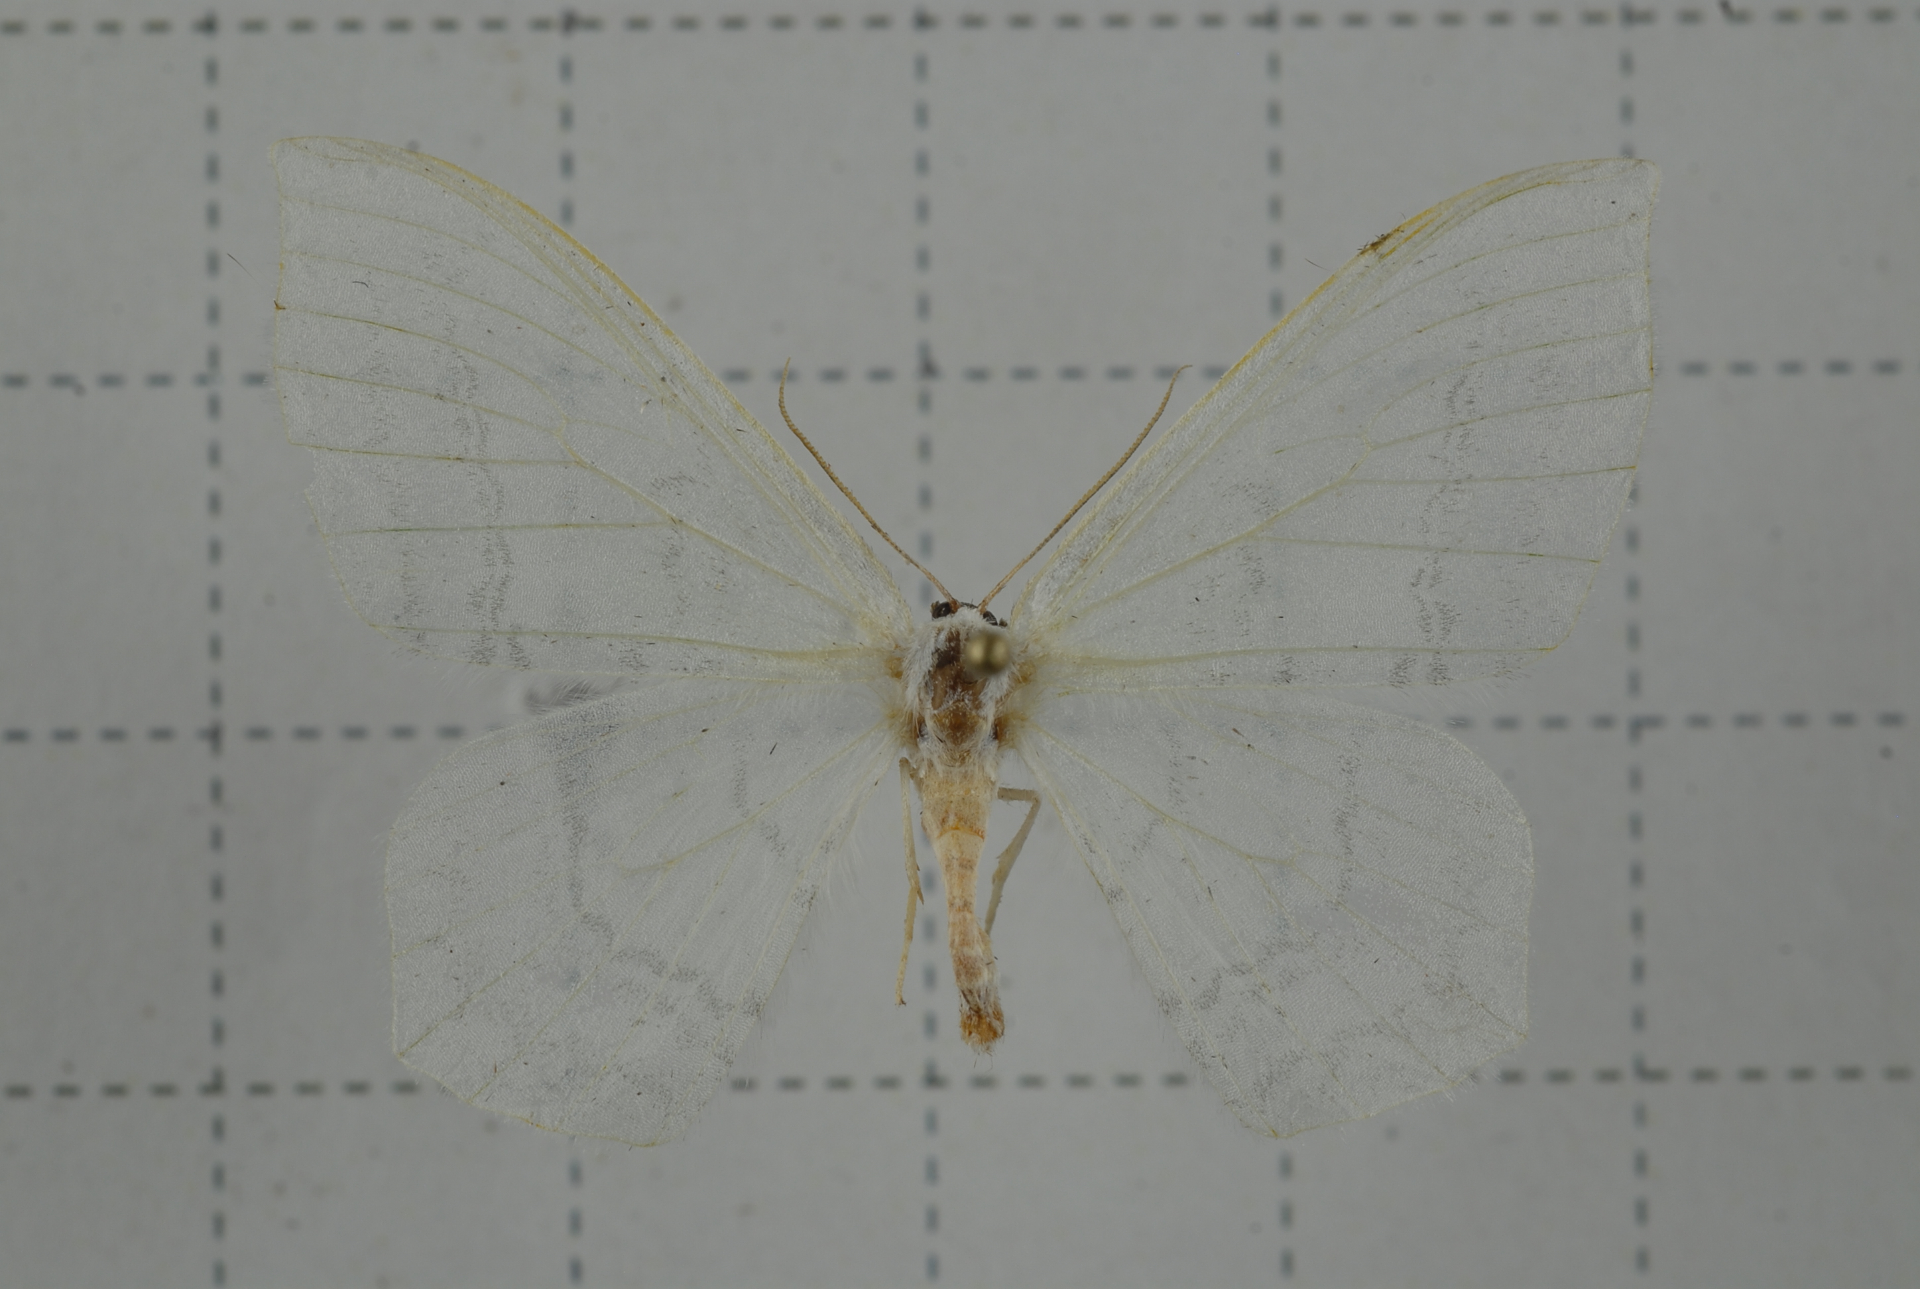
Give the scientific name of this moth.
Auzata simpliciata
